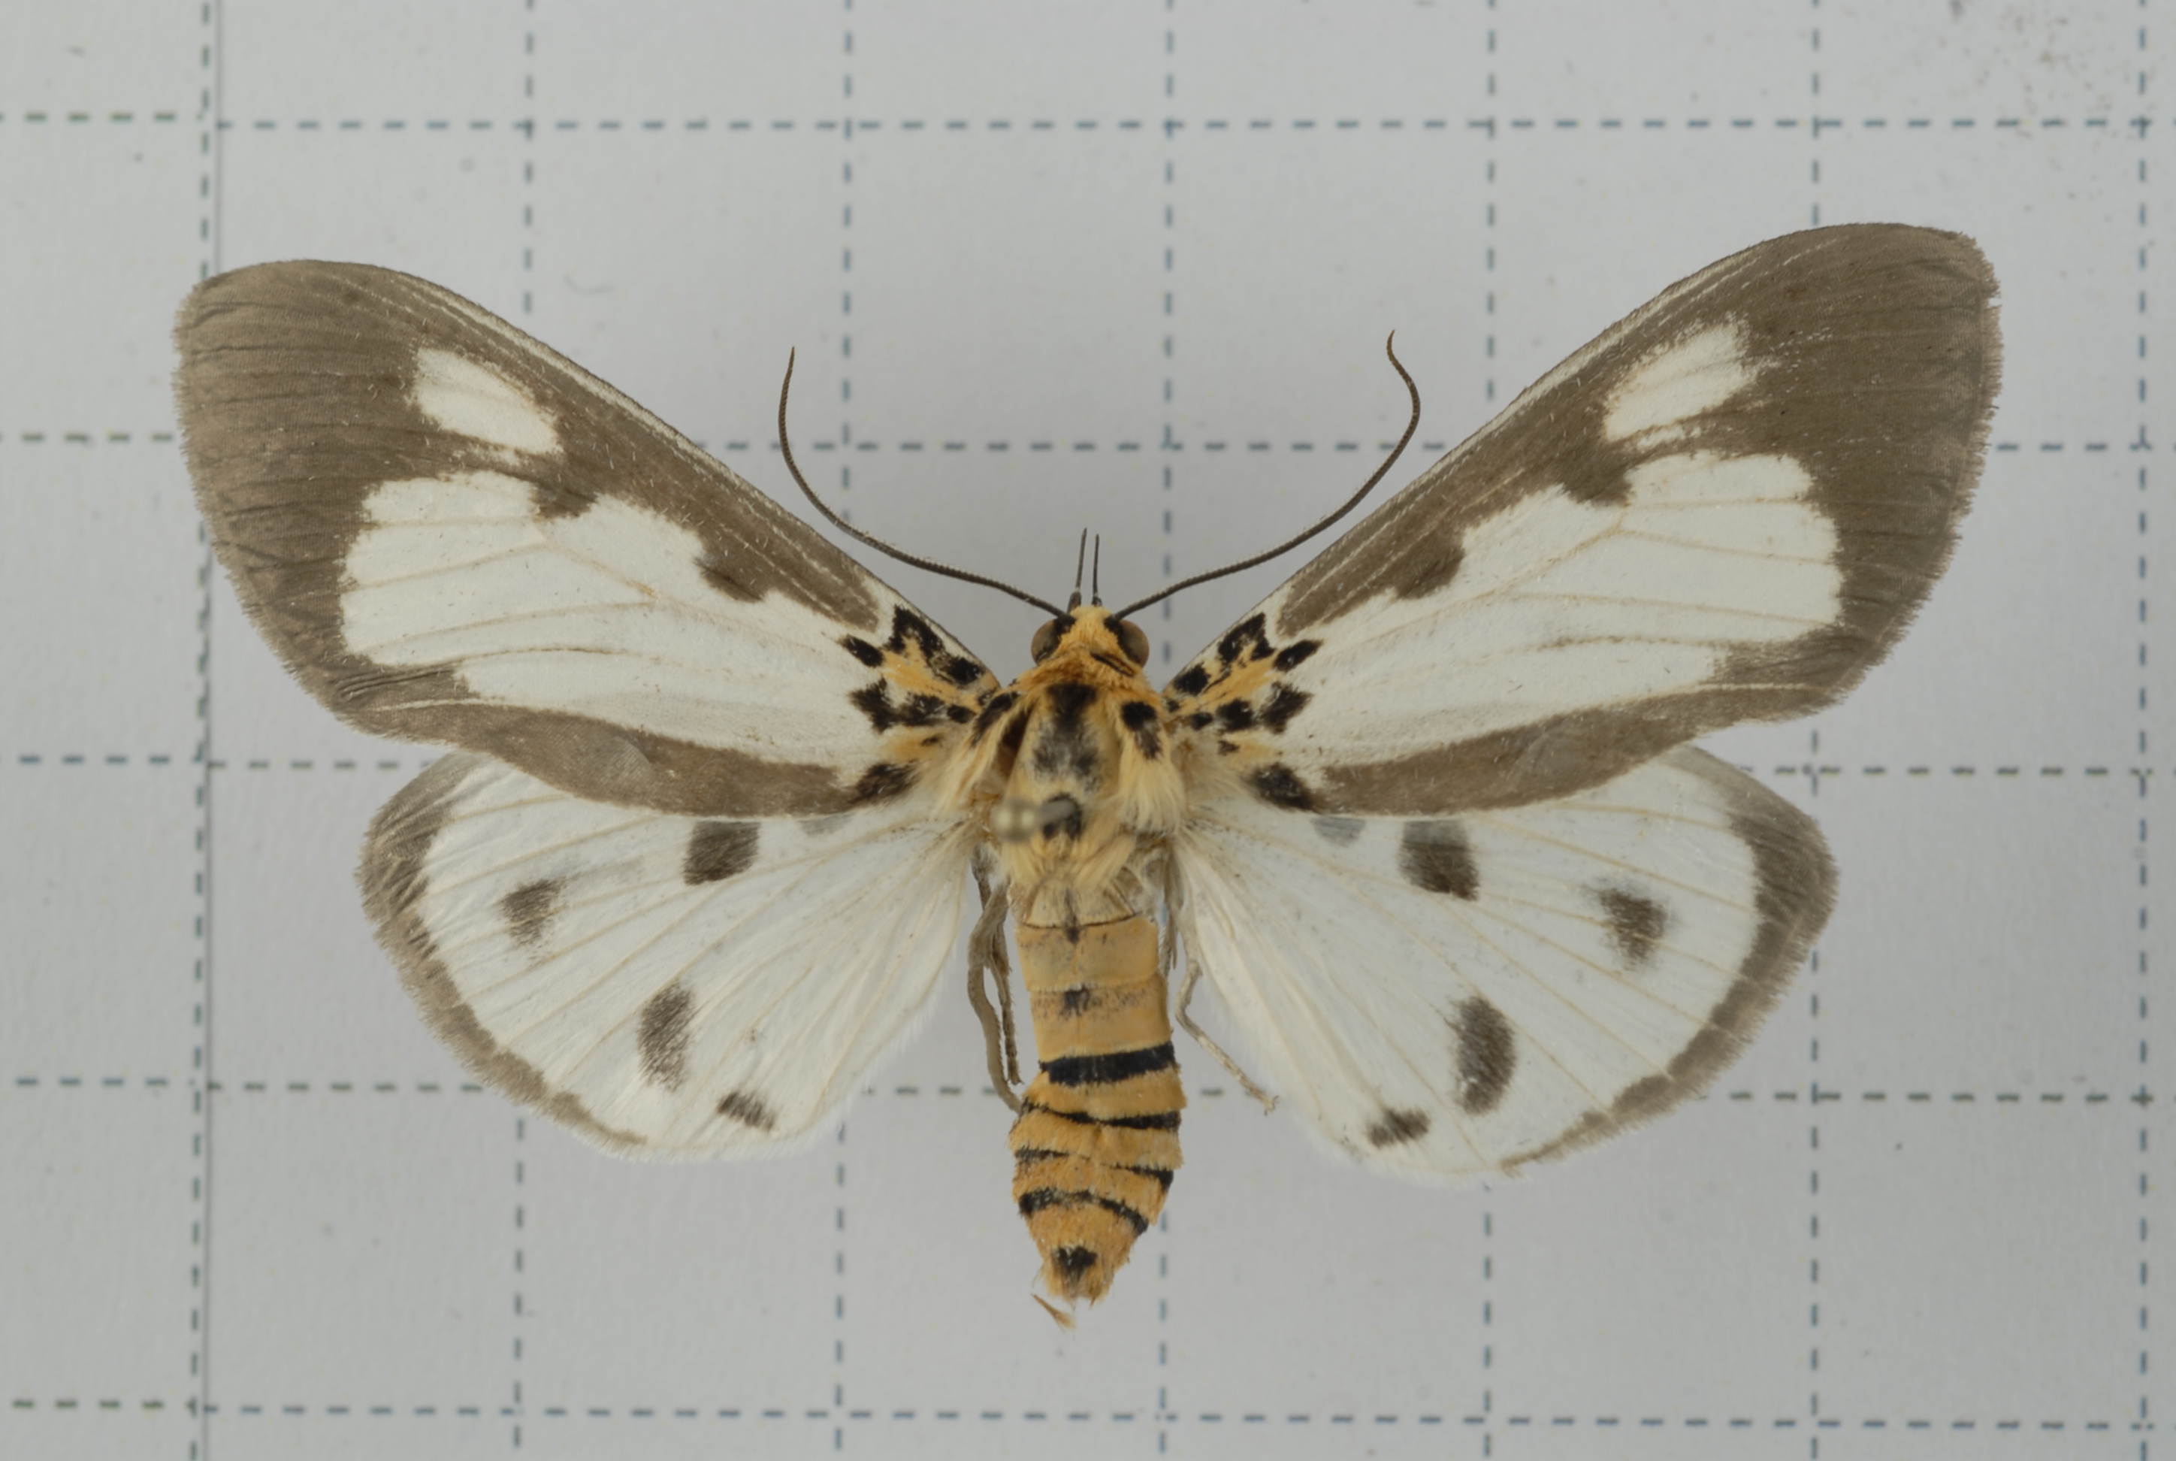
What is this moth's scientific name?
Asota plana lacteata
